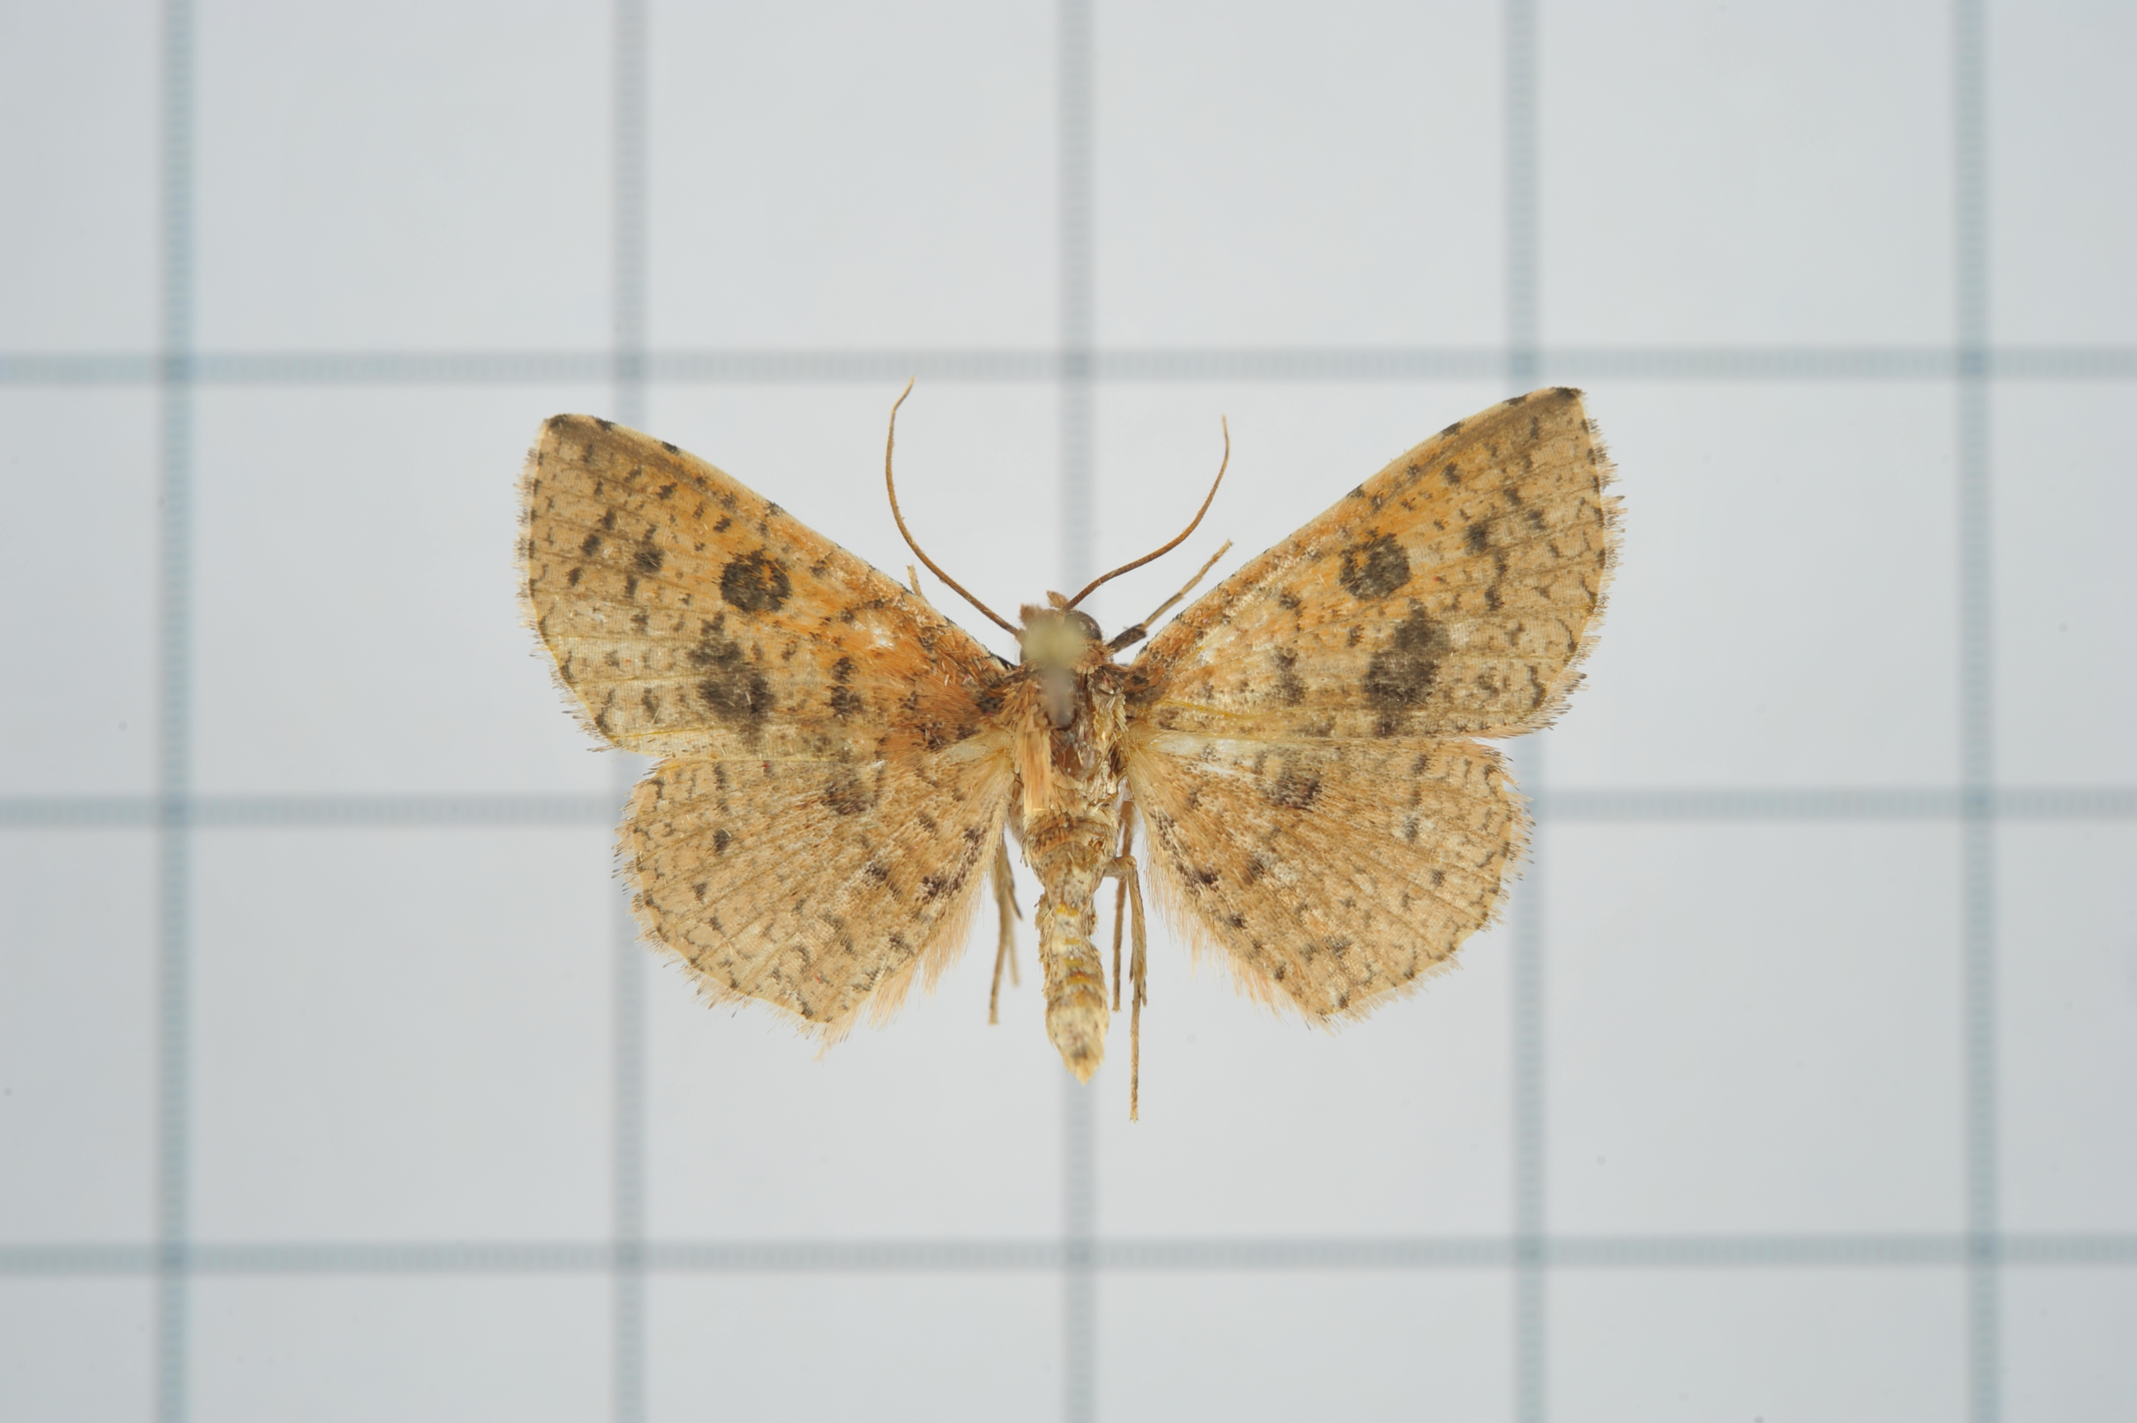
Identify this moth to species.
Striglina mediofascia
